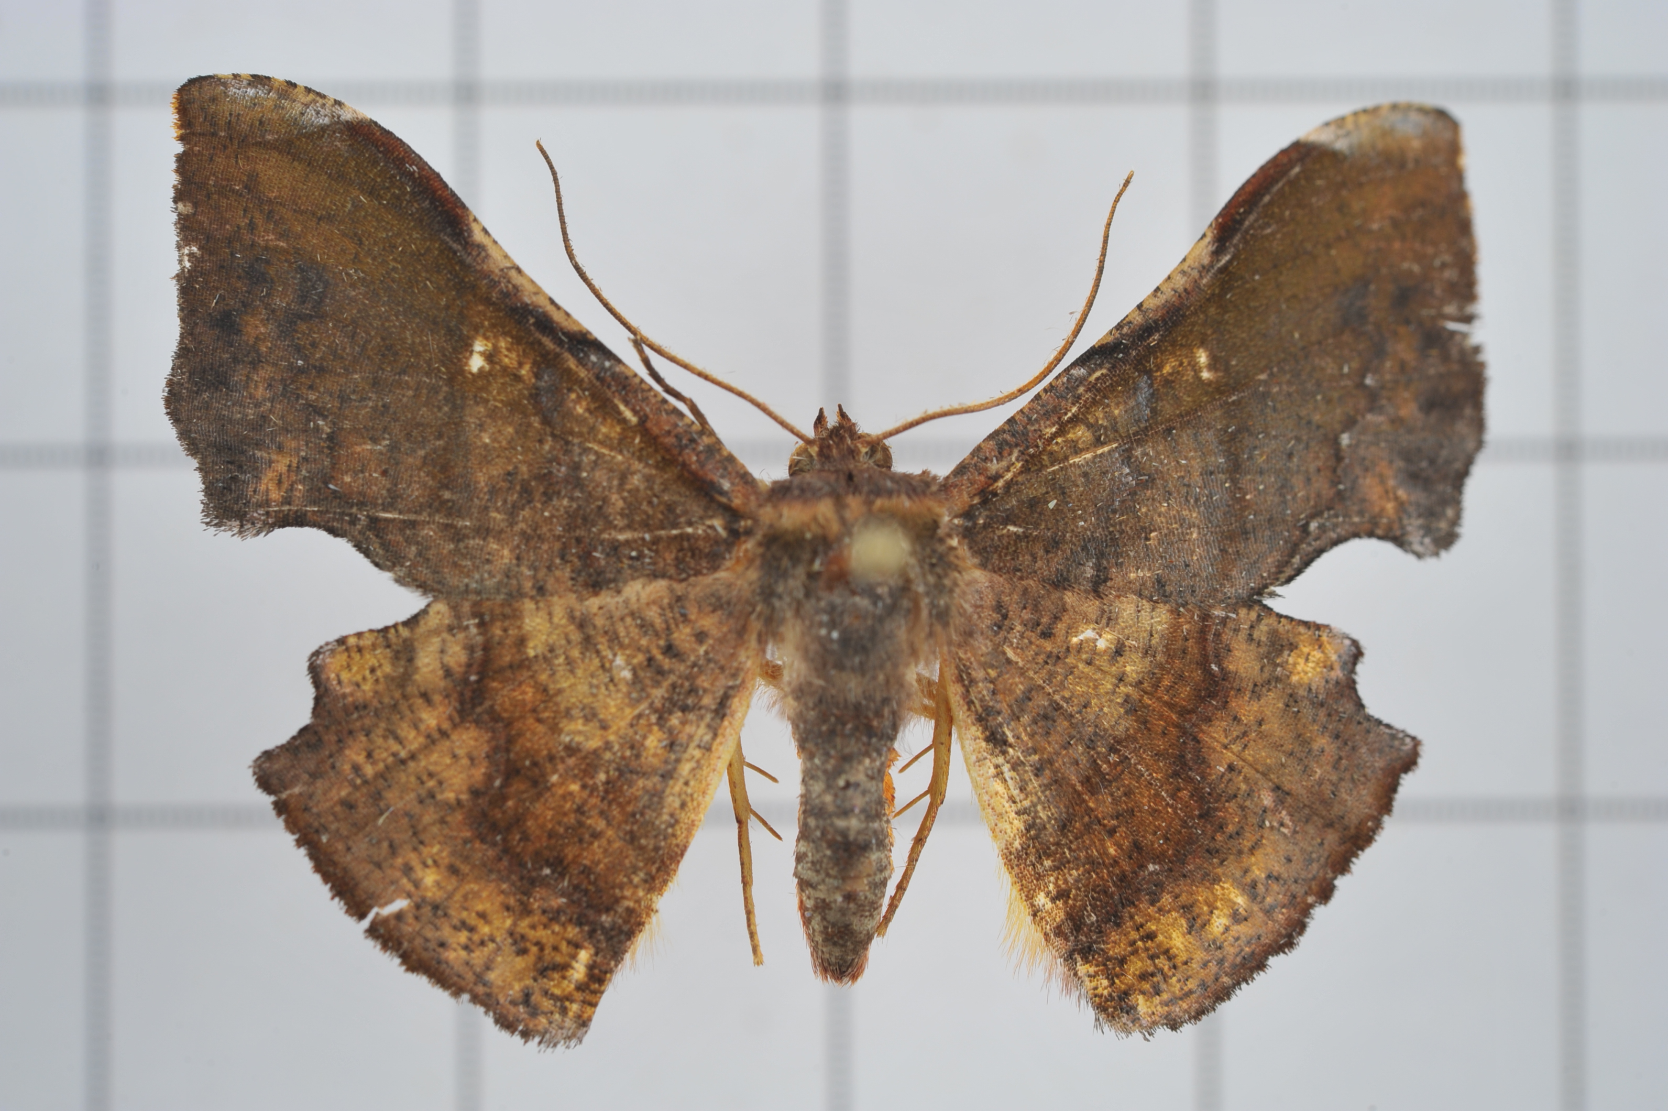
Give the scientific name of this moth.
Fascellina chromataria
